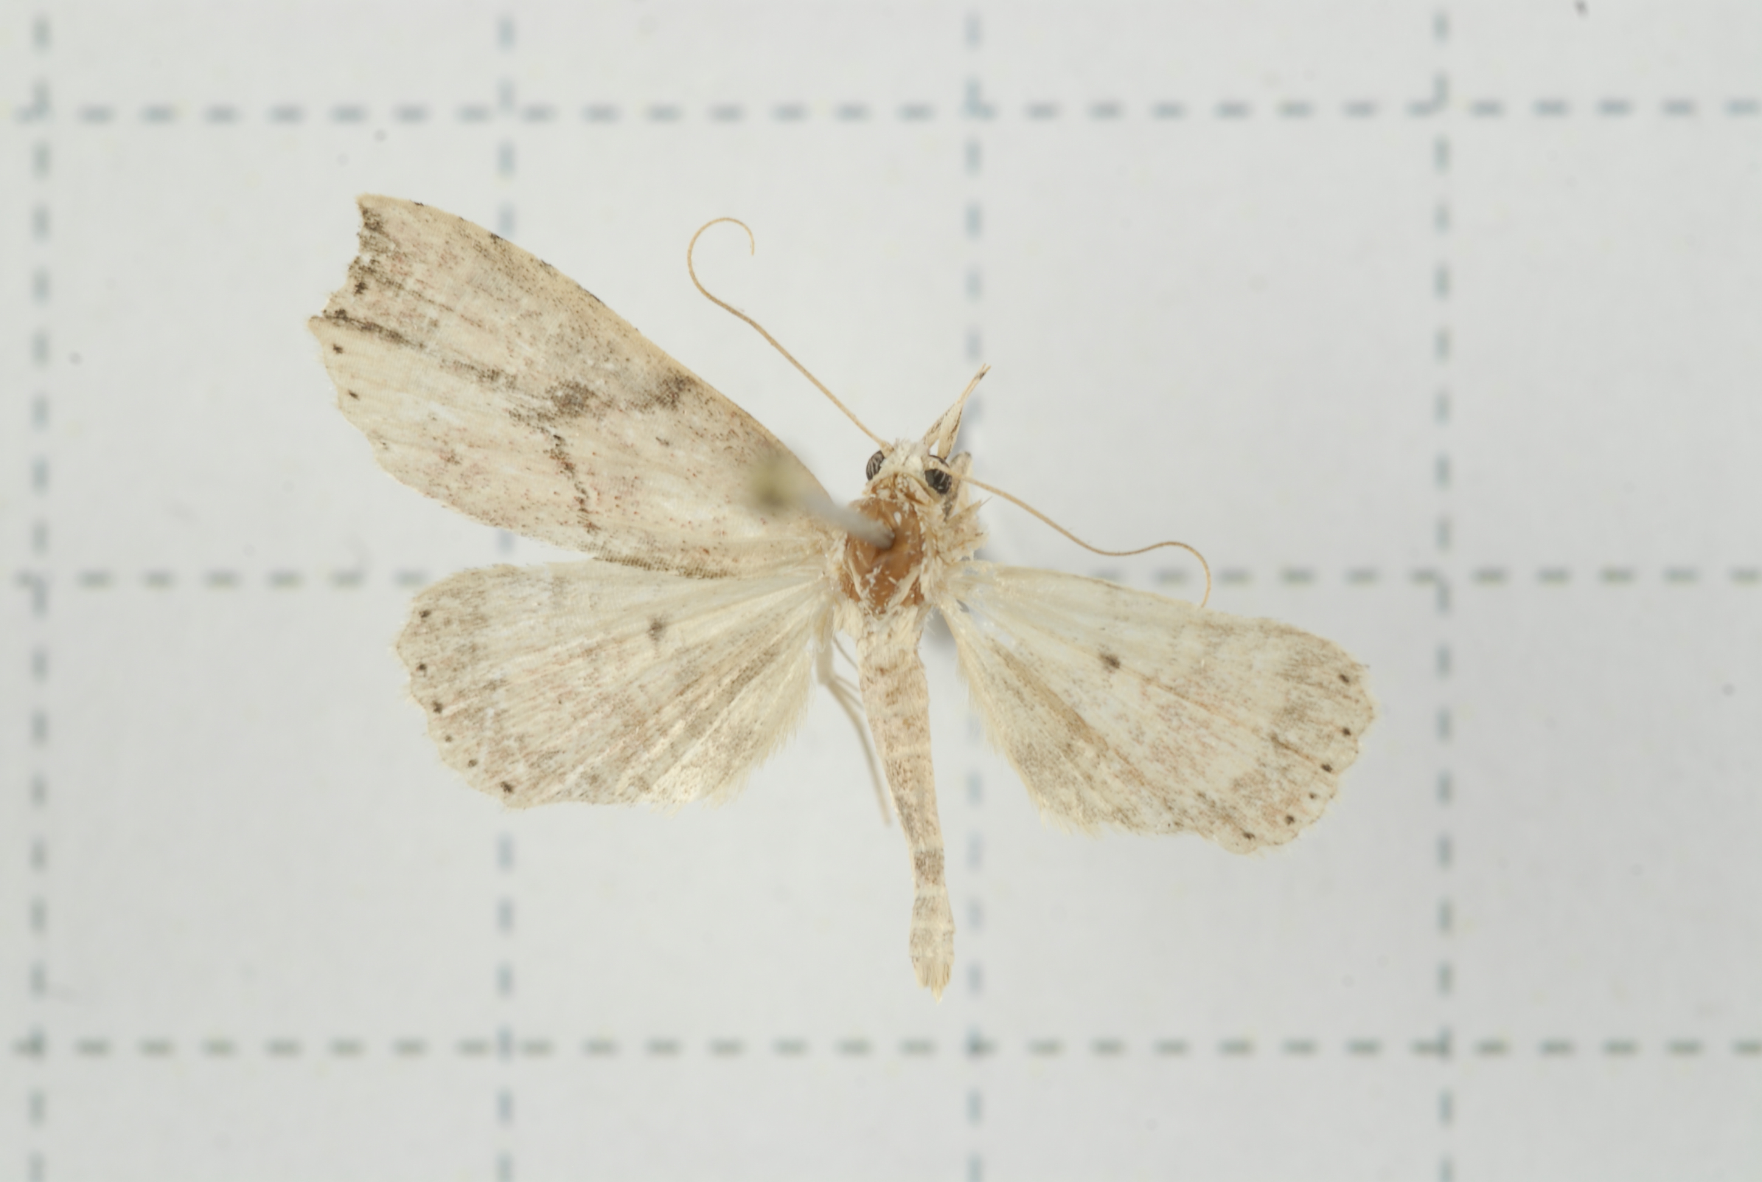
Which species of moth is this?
Olulis puncticinctalis
